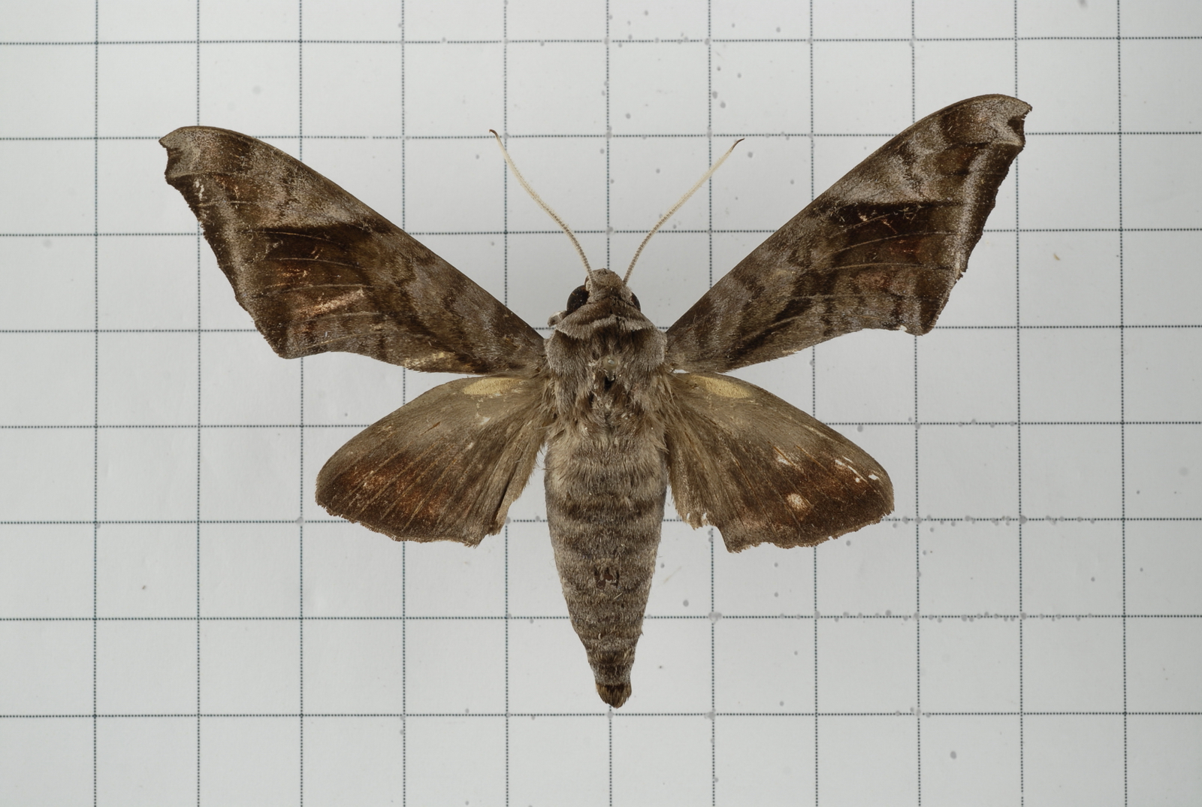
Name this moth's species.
Acosmeryx naga metanaga
